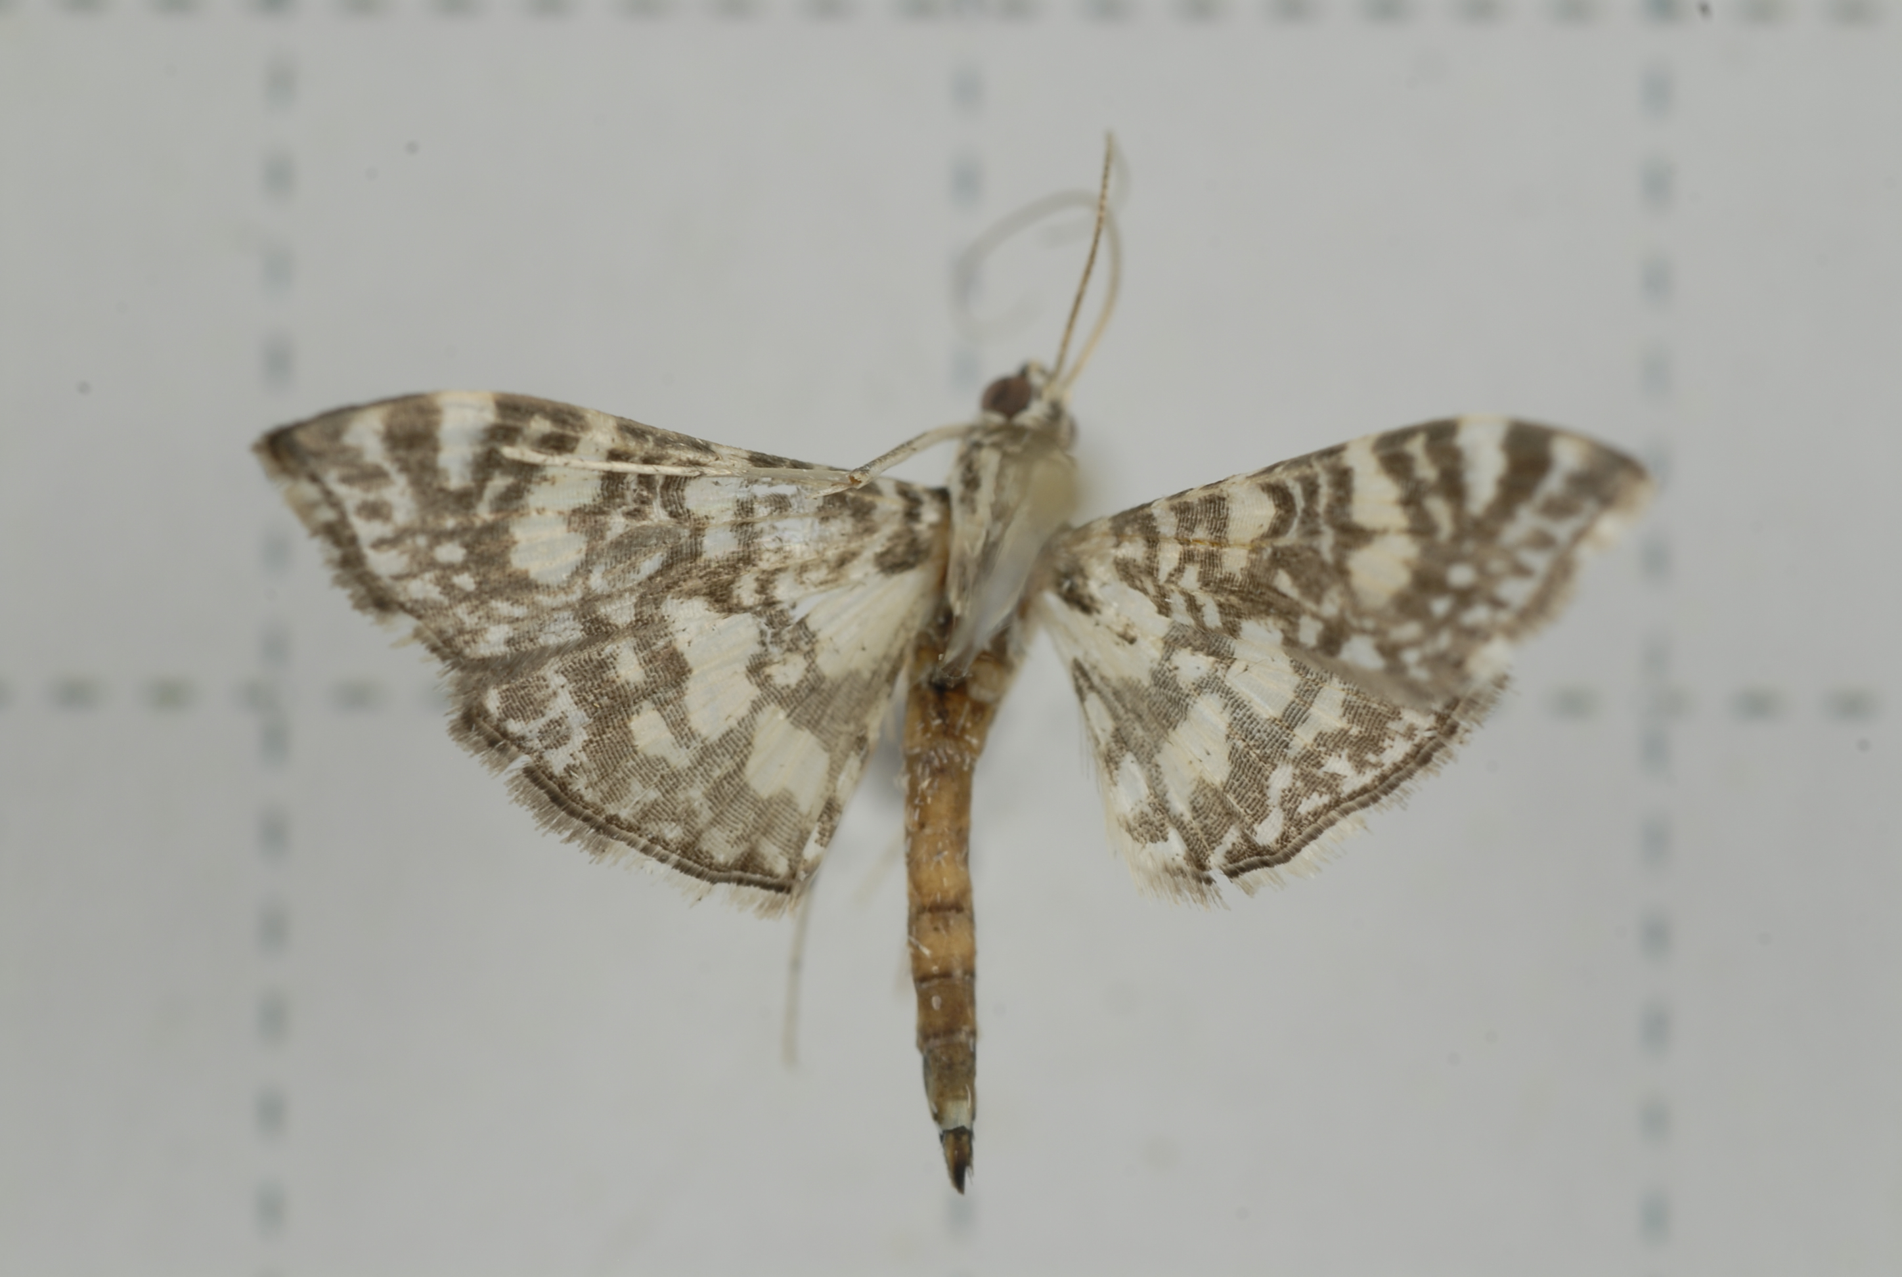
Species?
Chabulina onychinalis
